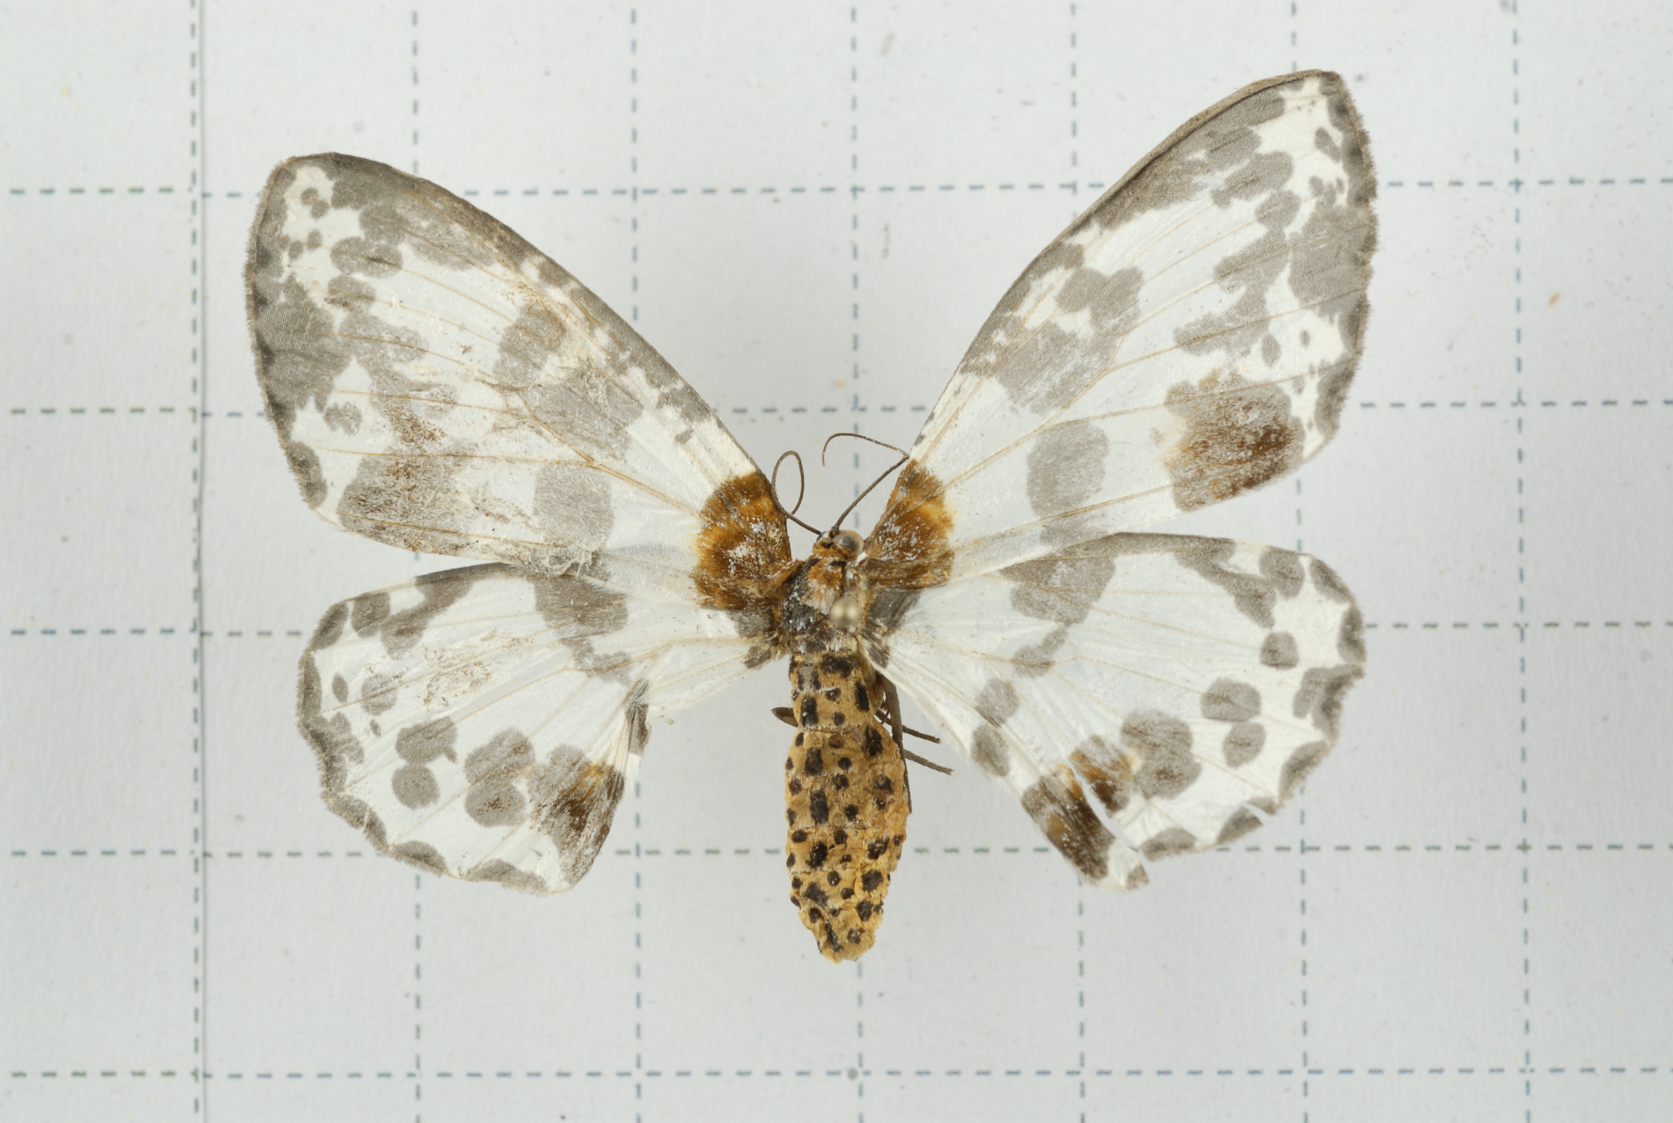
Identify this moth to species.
Abraxas formosilluminata
